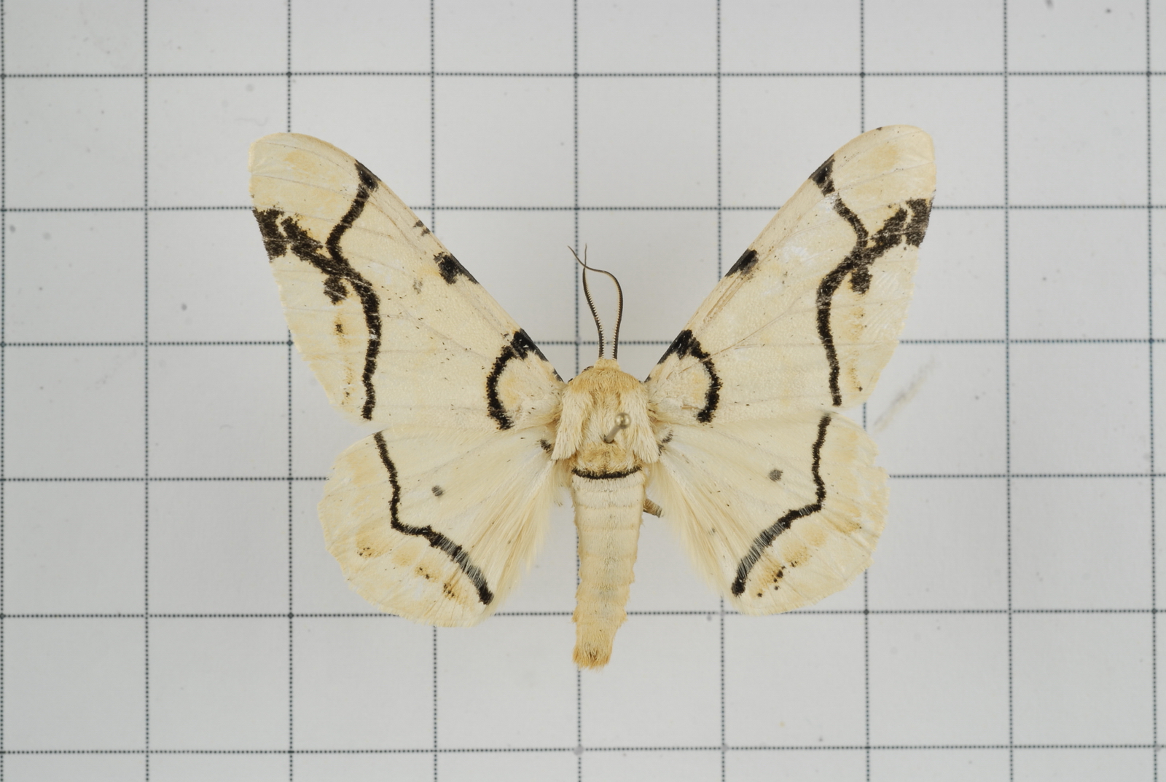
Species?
Biston perclara
